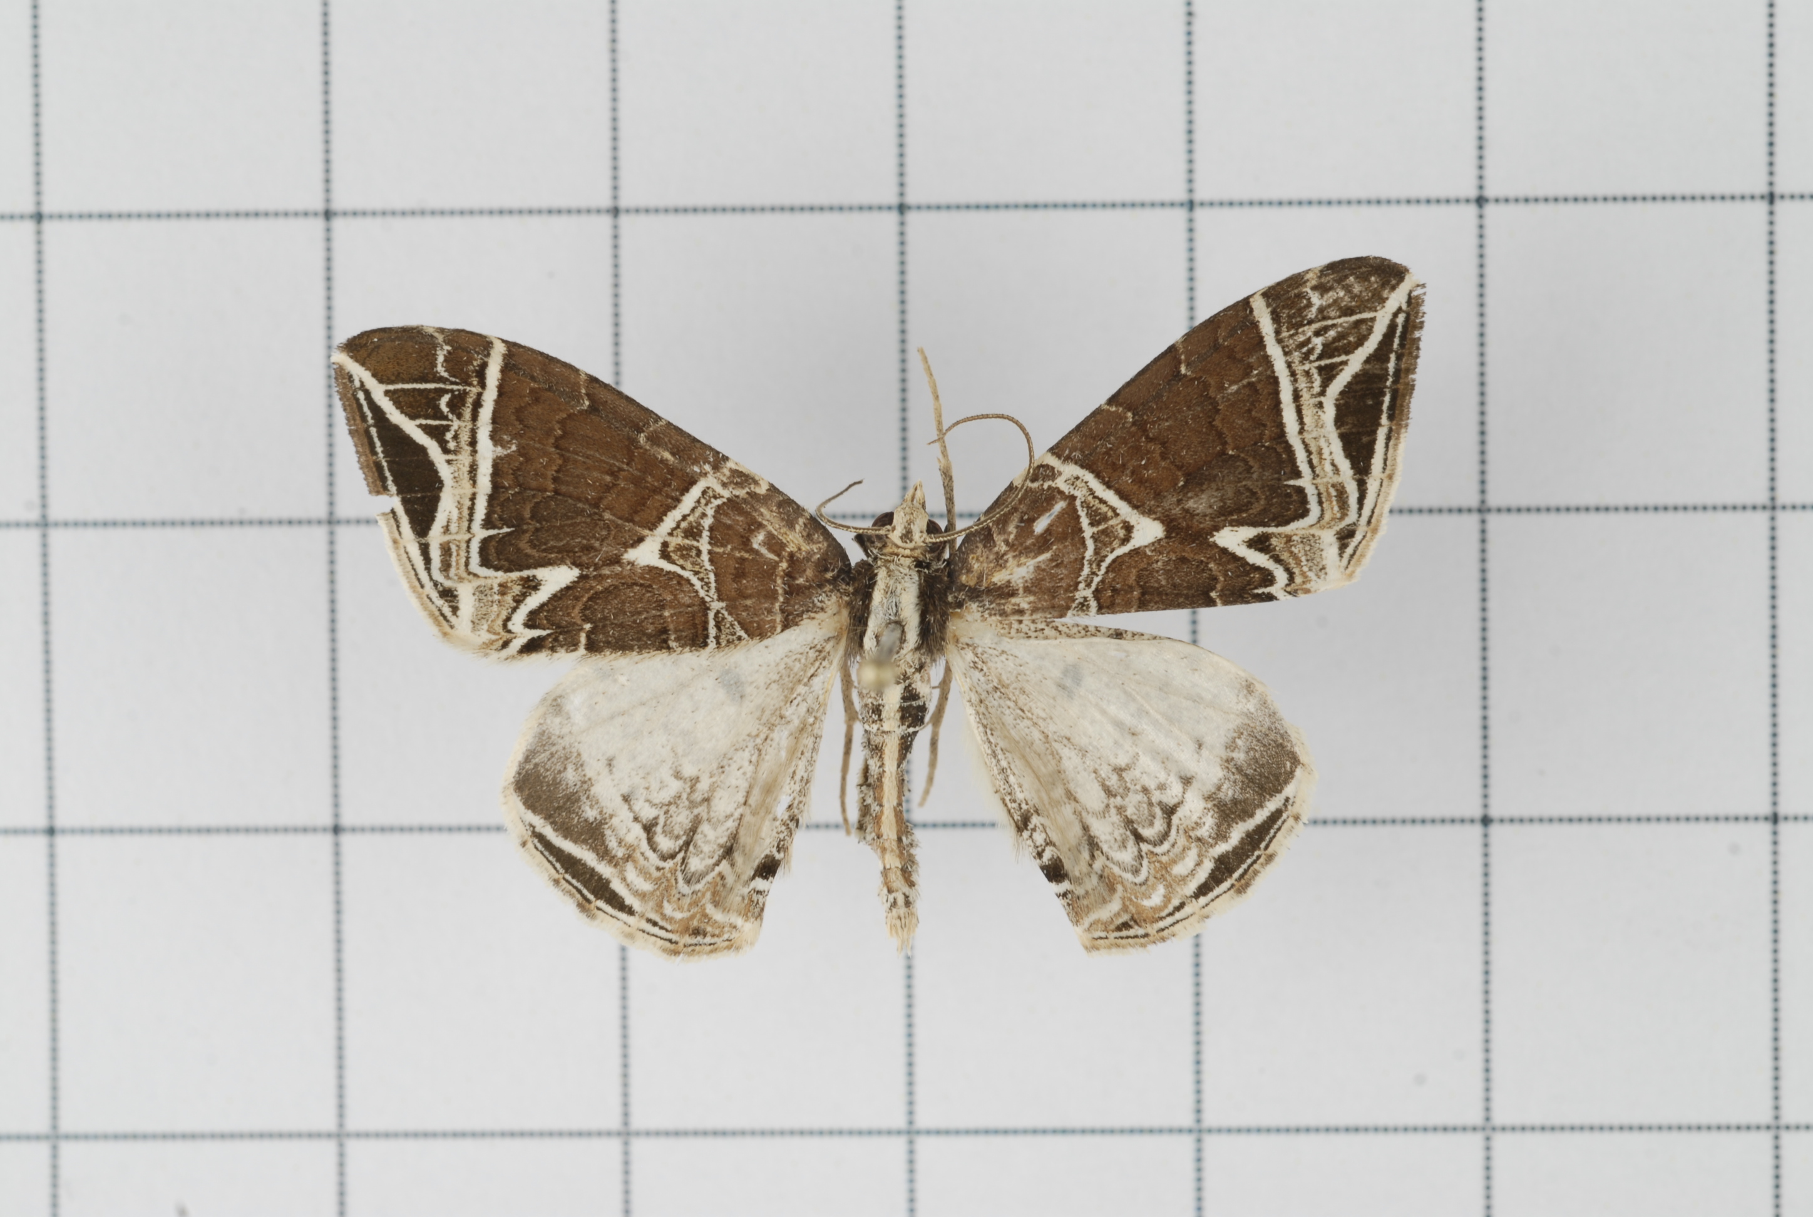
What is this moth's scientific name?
Ecliptopera benigna
